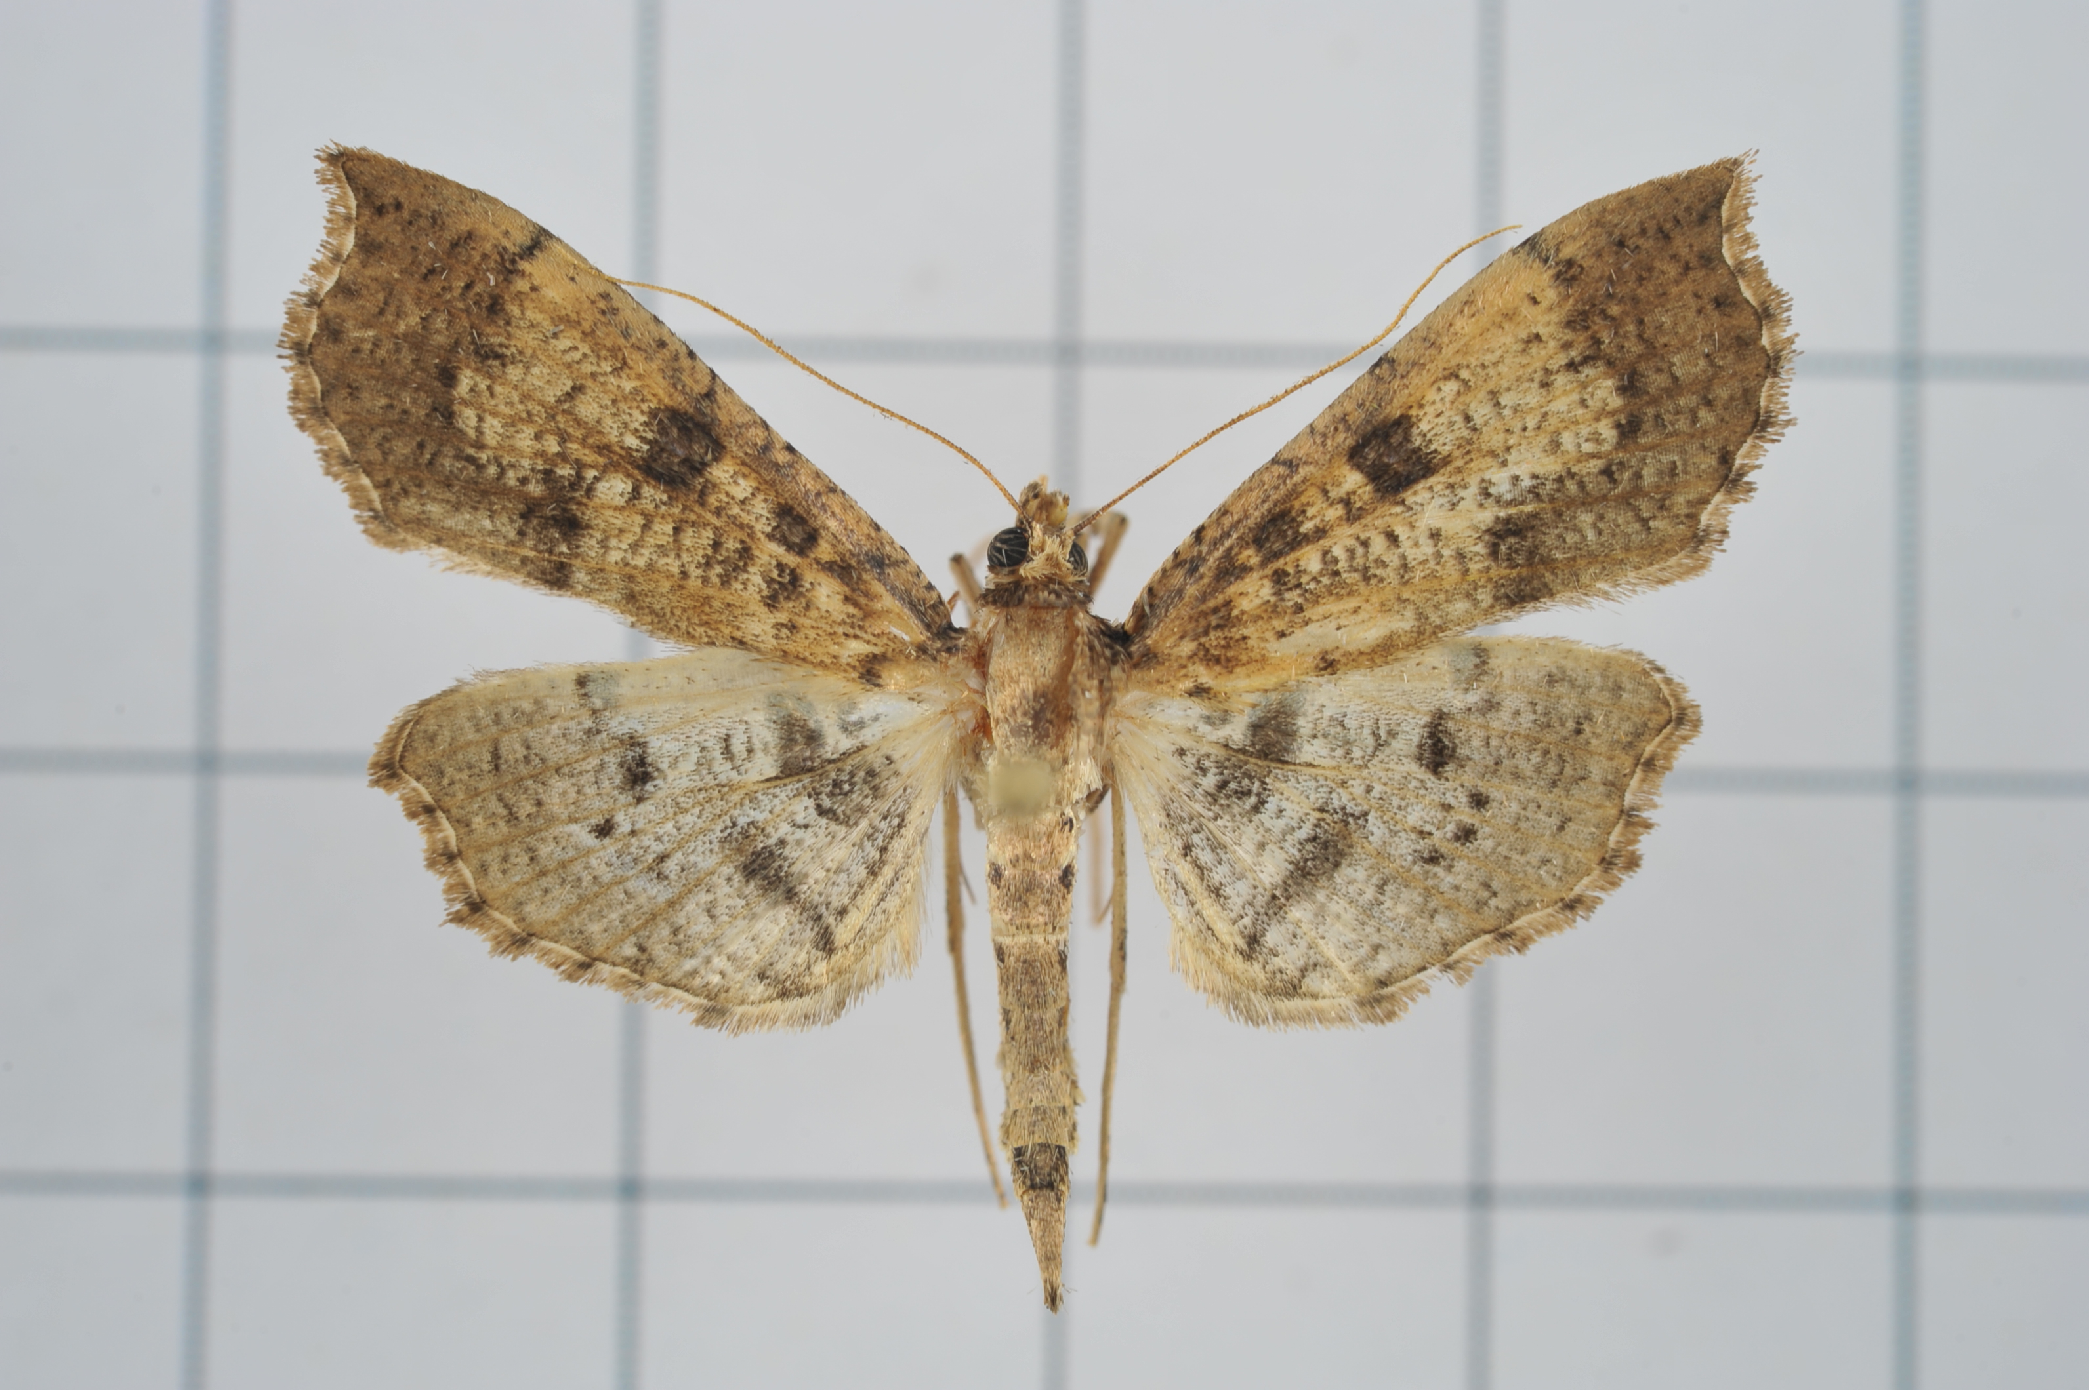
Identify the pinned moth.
Ceratarcha umbrosa
